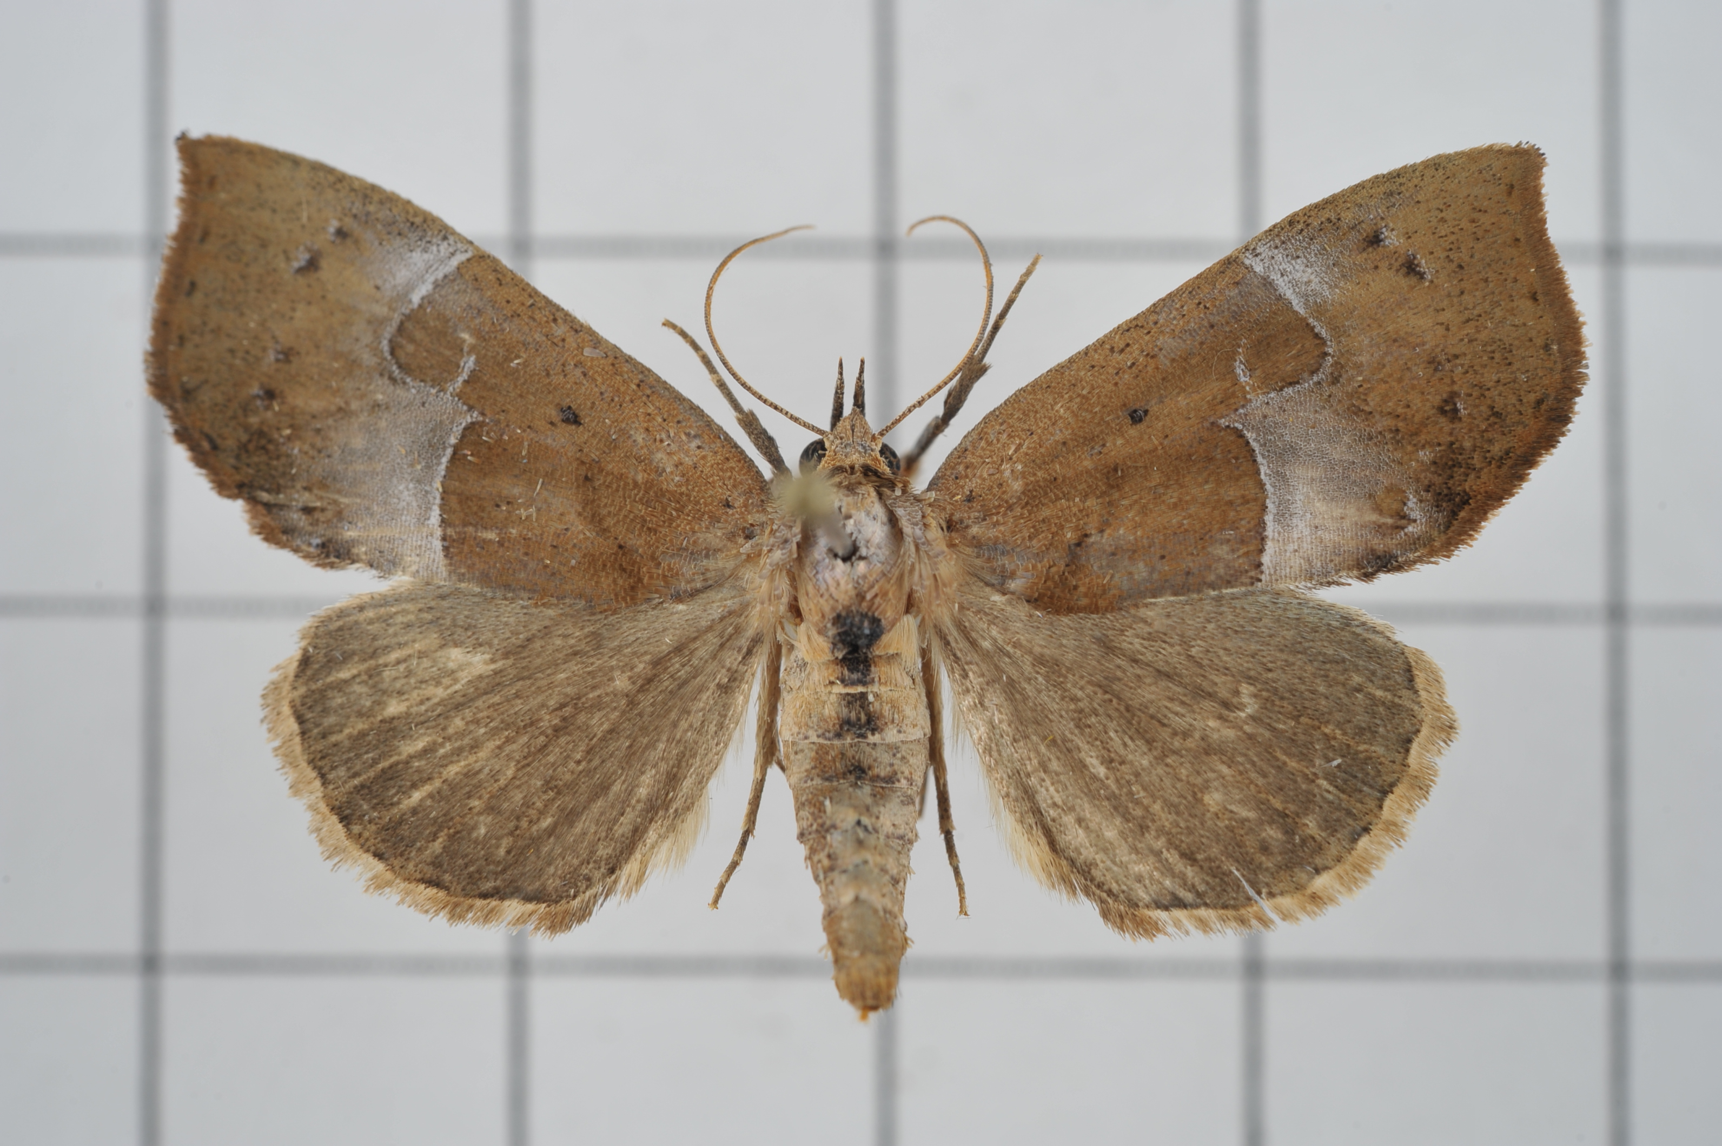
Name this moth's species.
Hepatica indentalis
